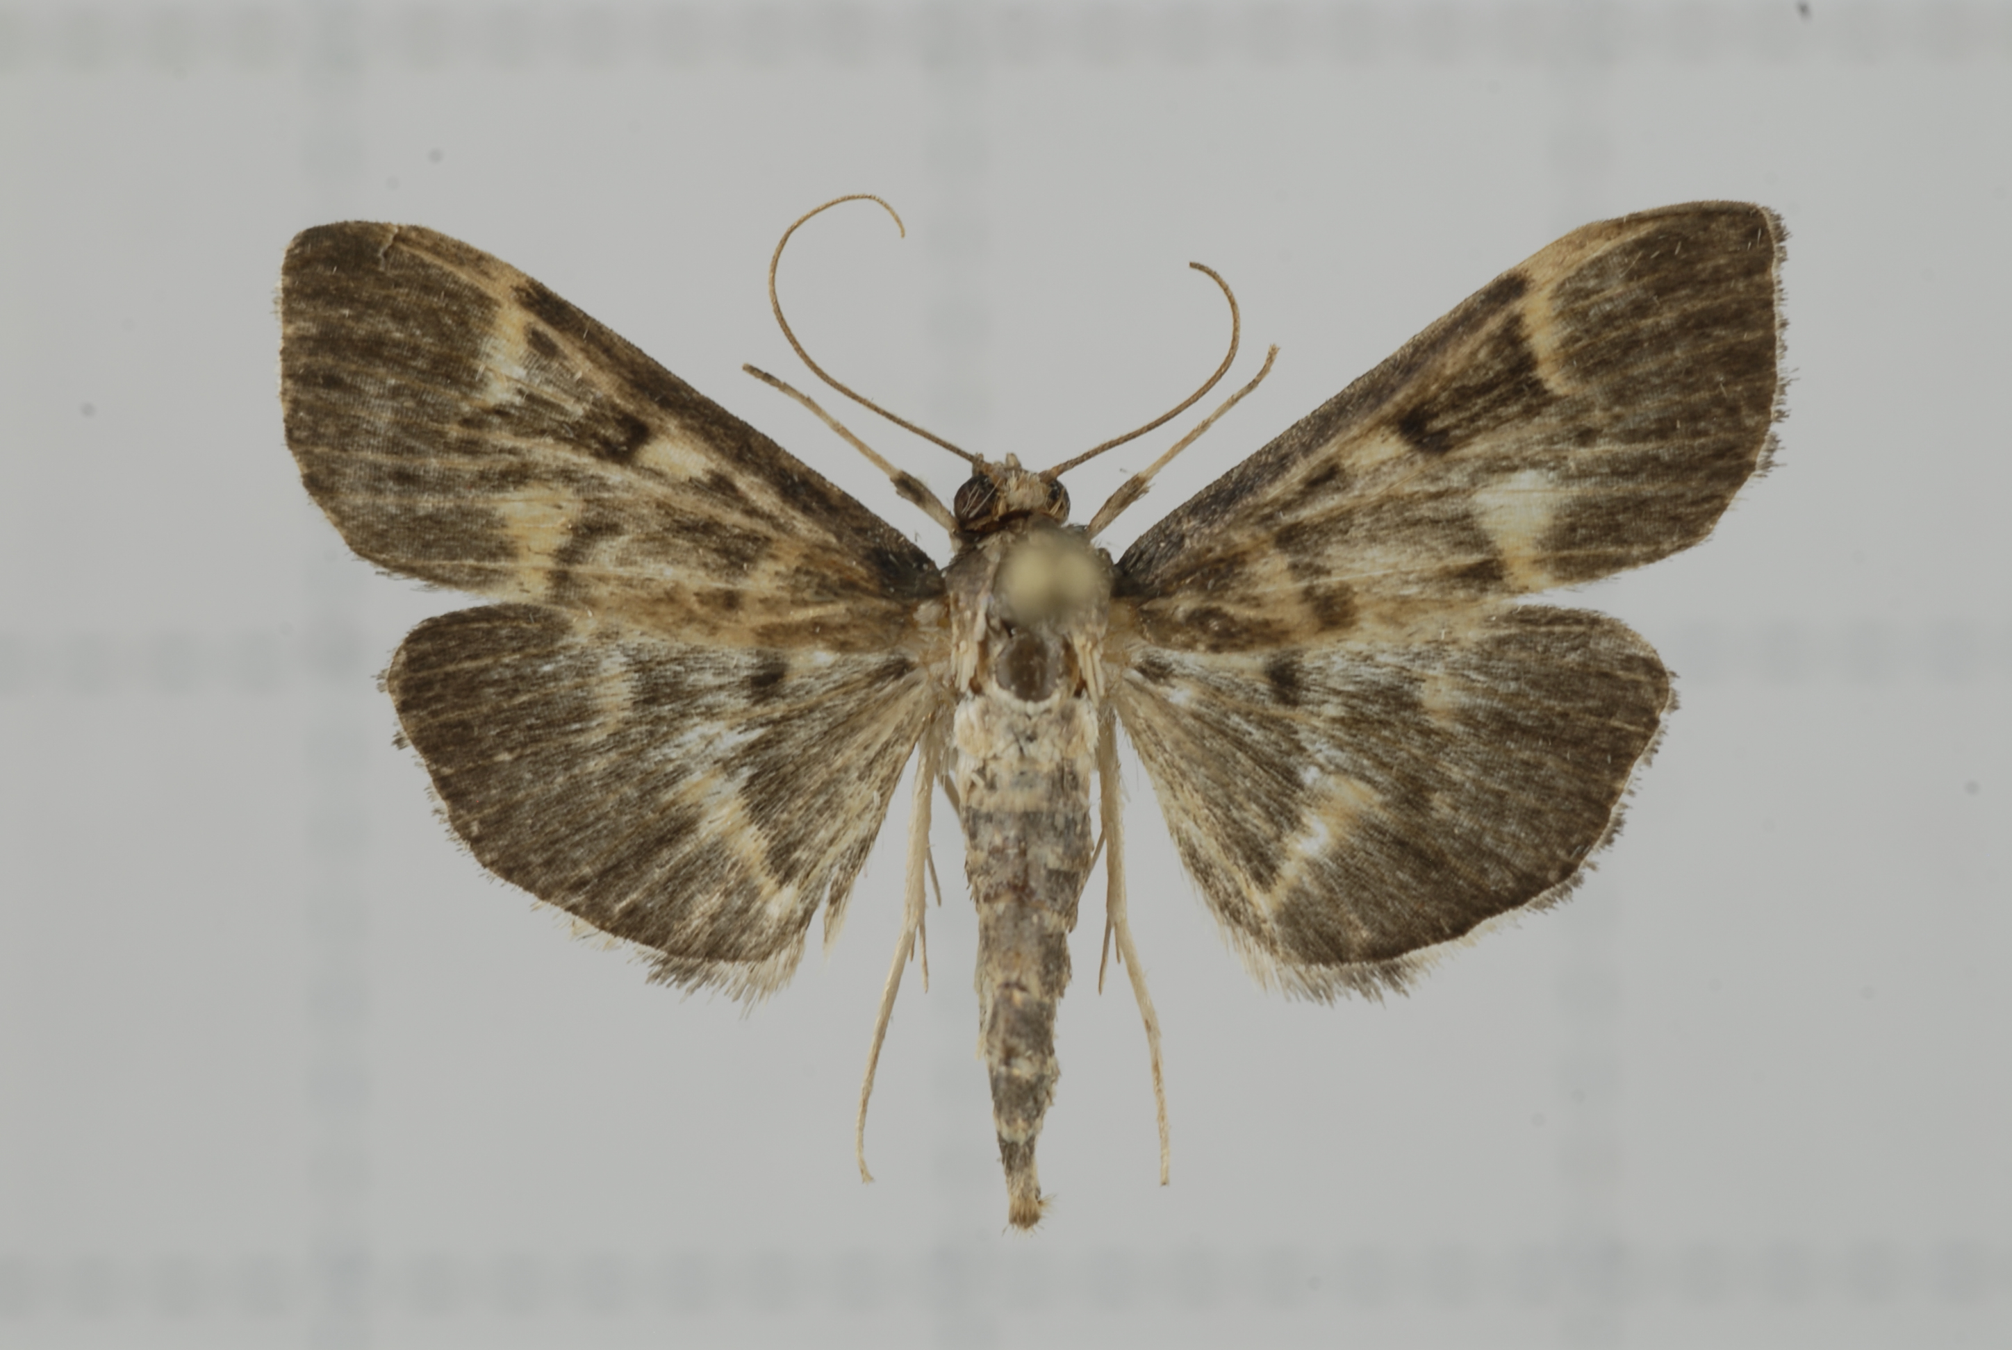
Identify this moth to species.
Herpetogramma luctuosalis
